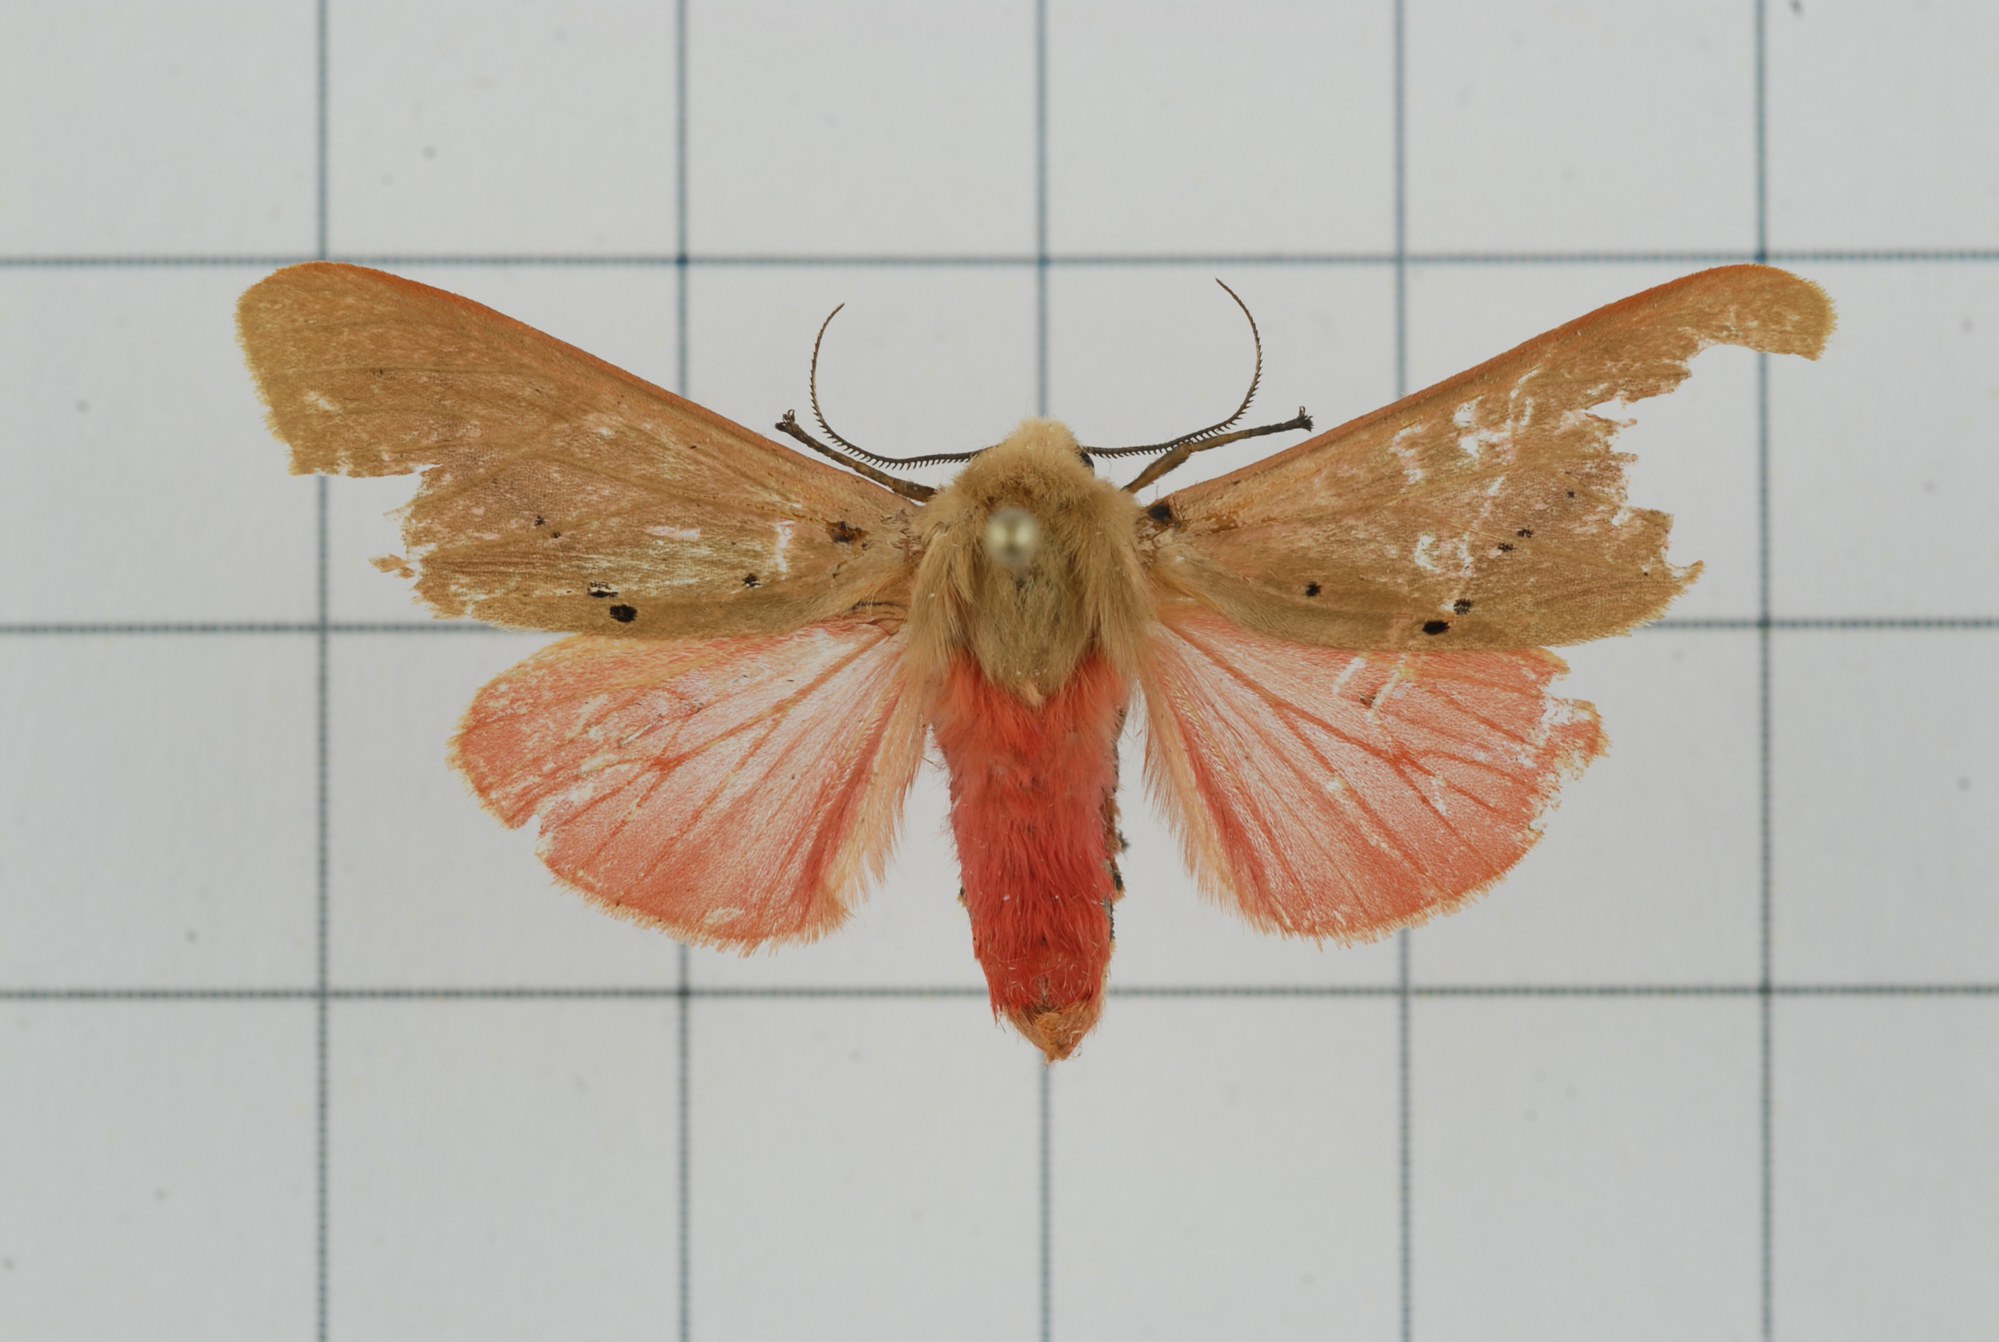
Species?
Spilarctia wilemani
